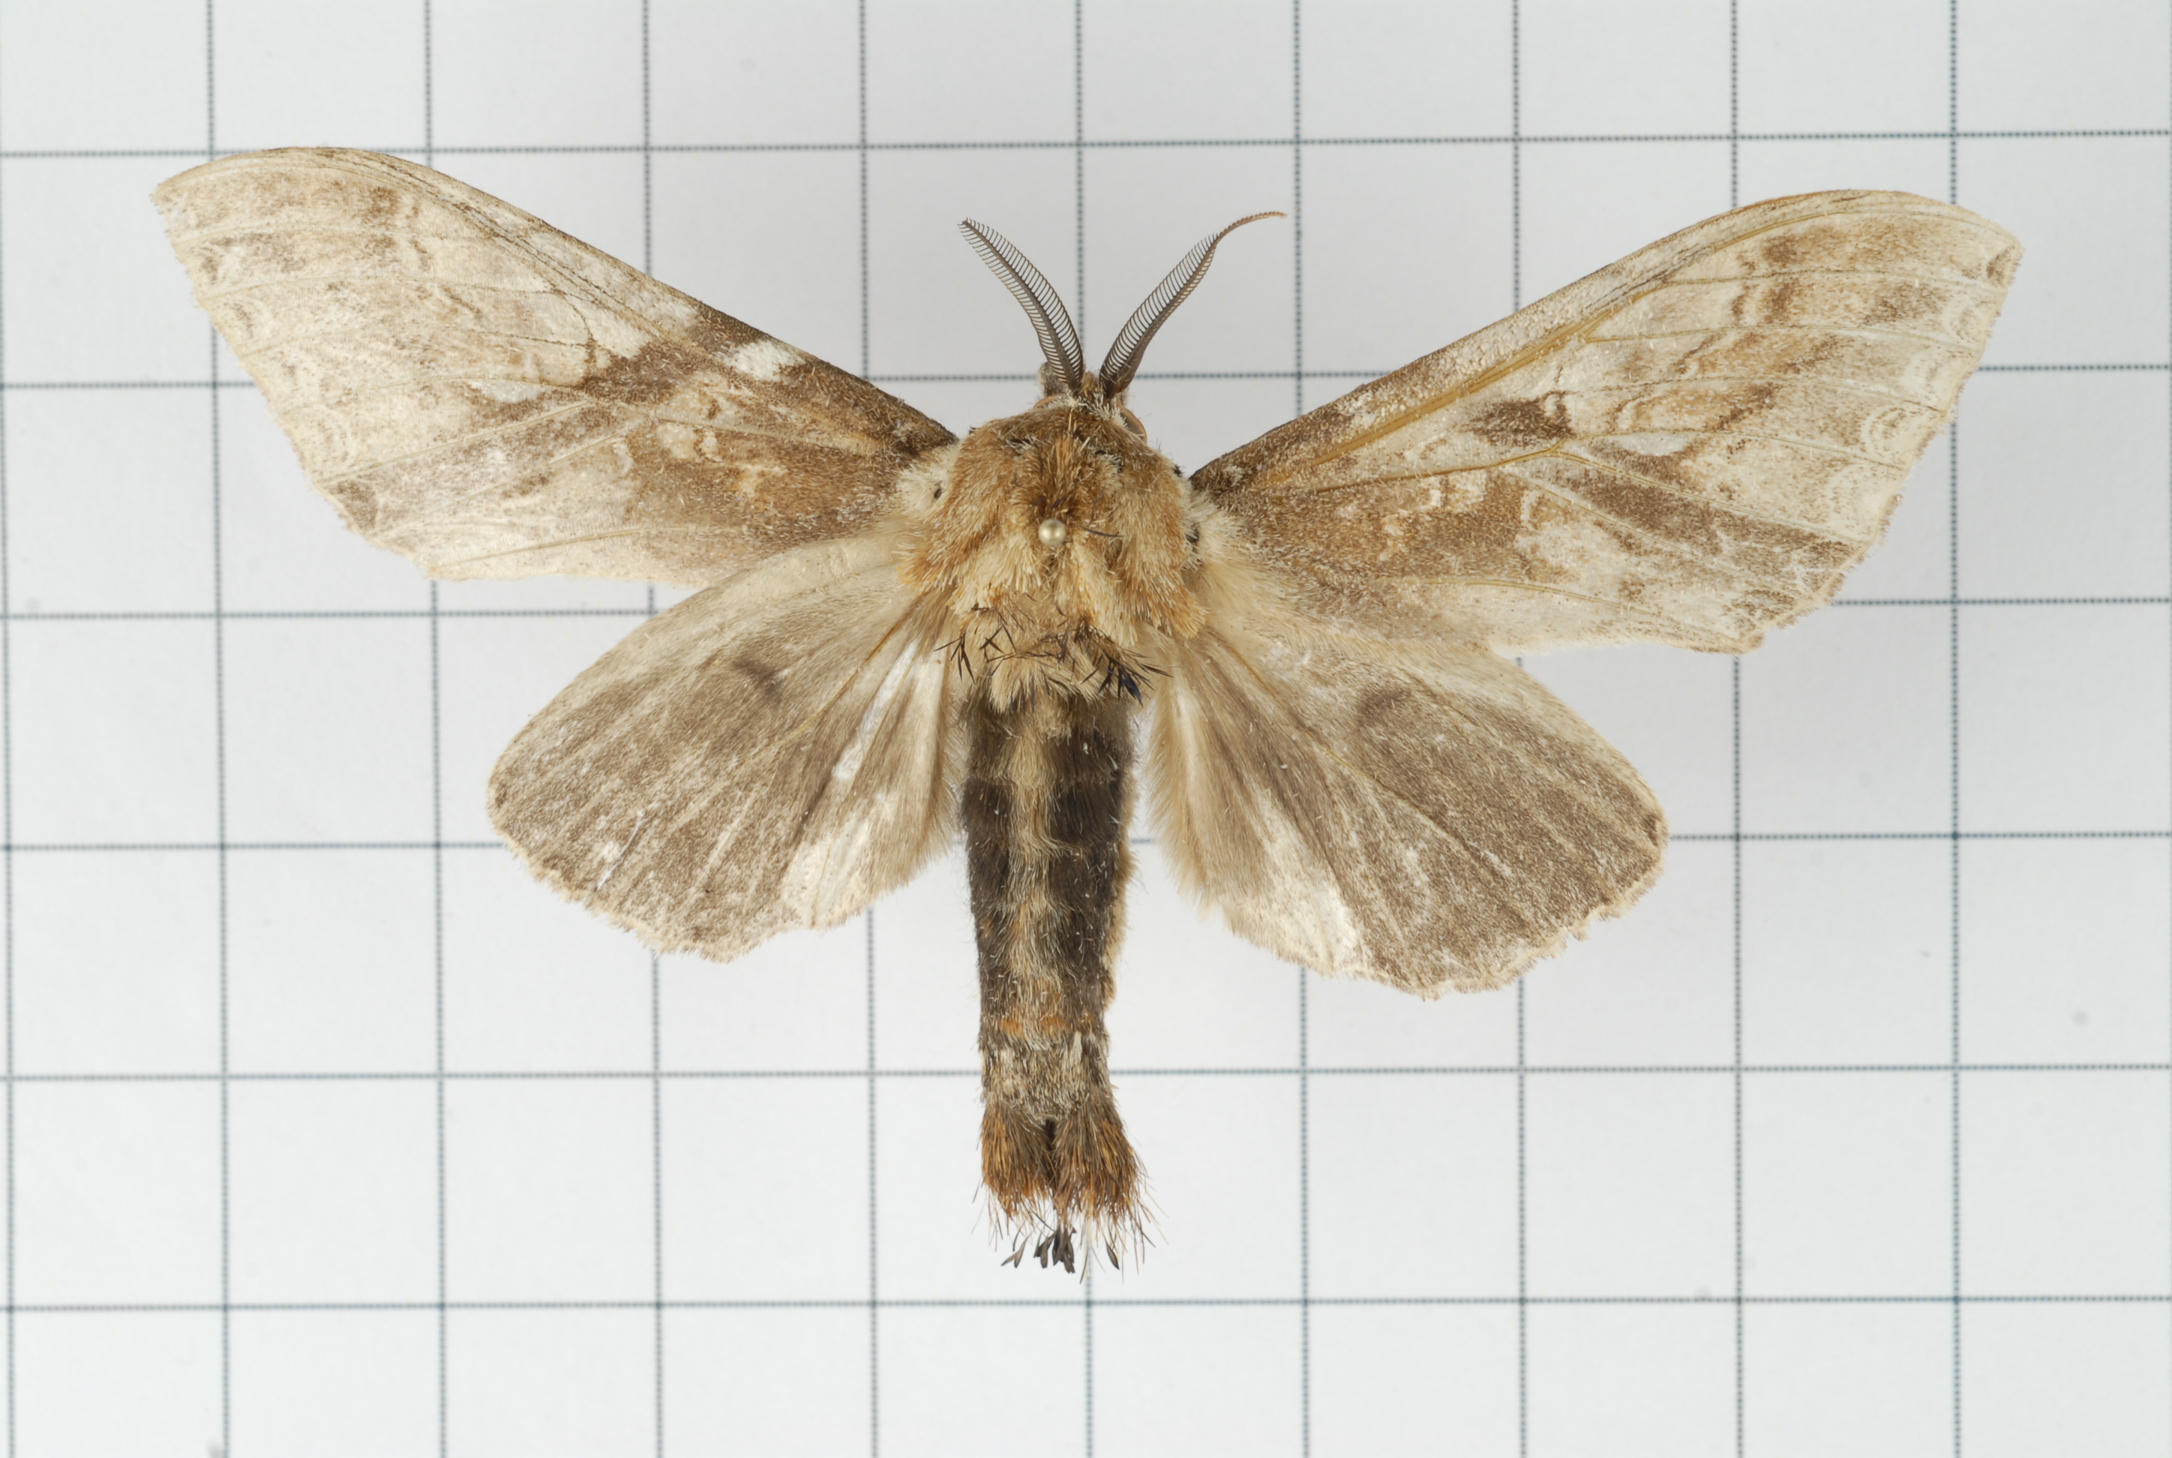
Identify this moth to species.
Dudusa nobilis
